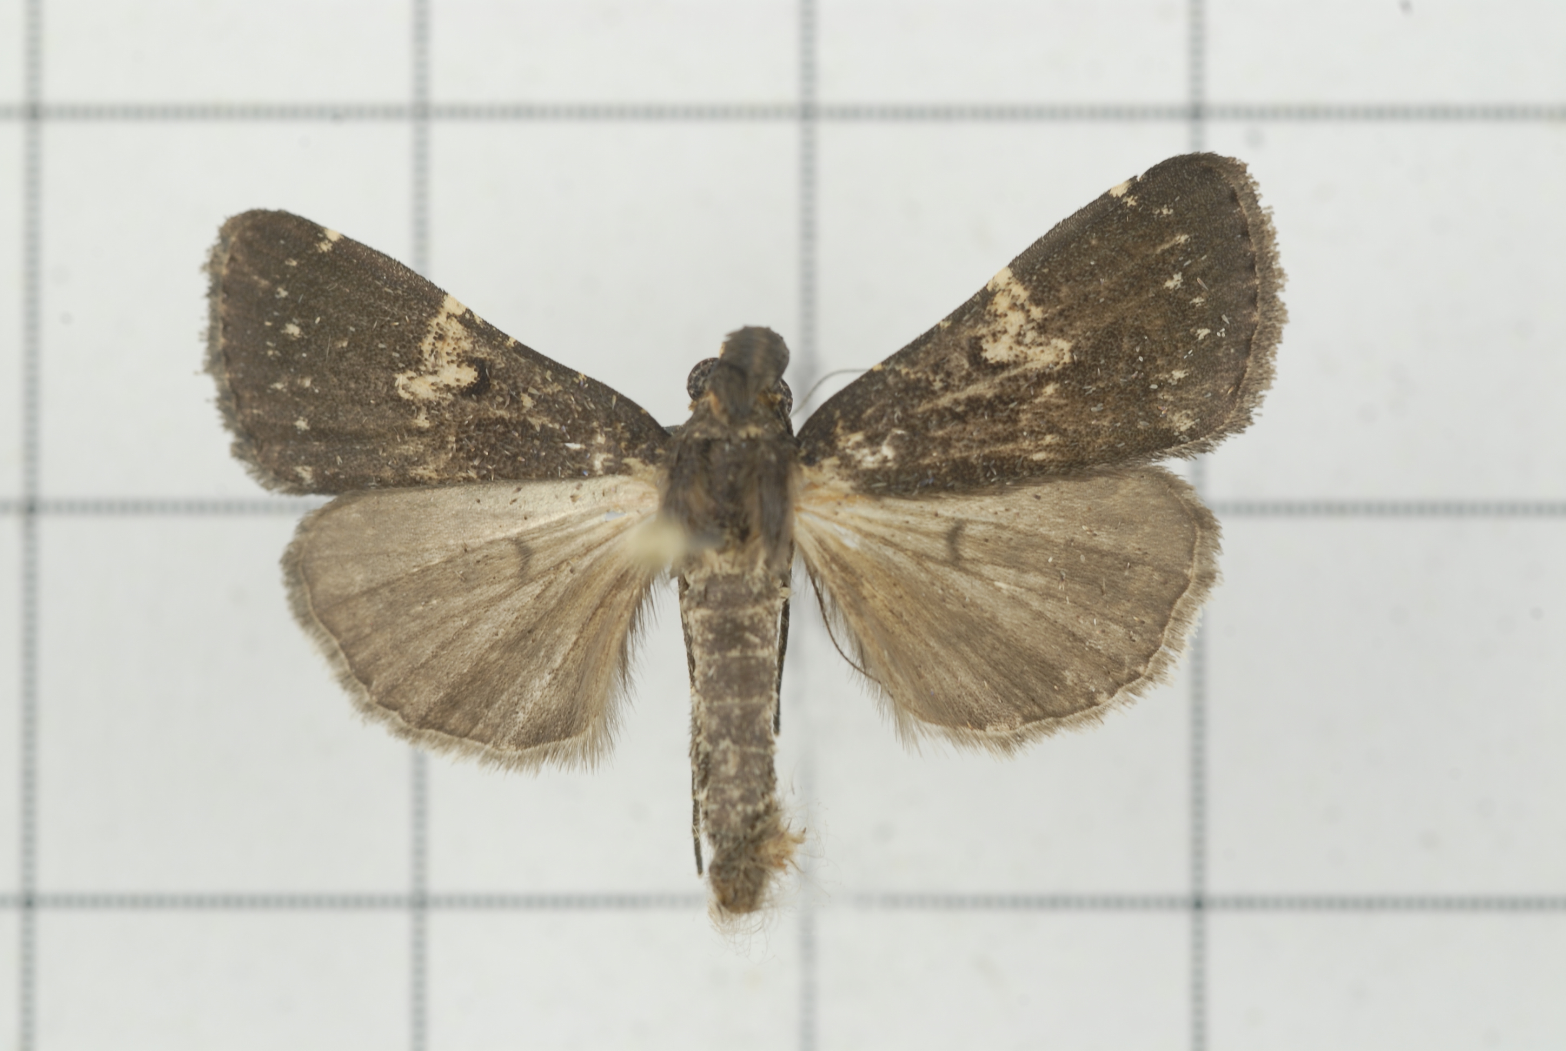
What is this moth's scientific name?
Hydrillodes gravatalis
